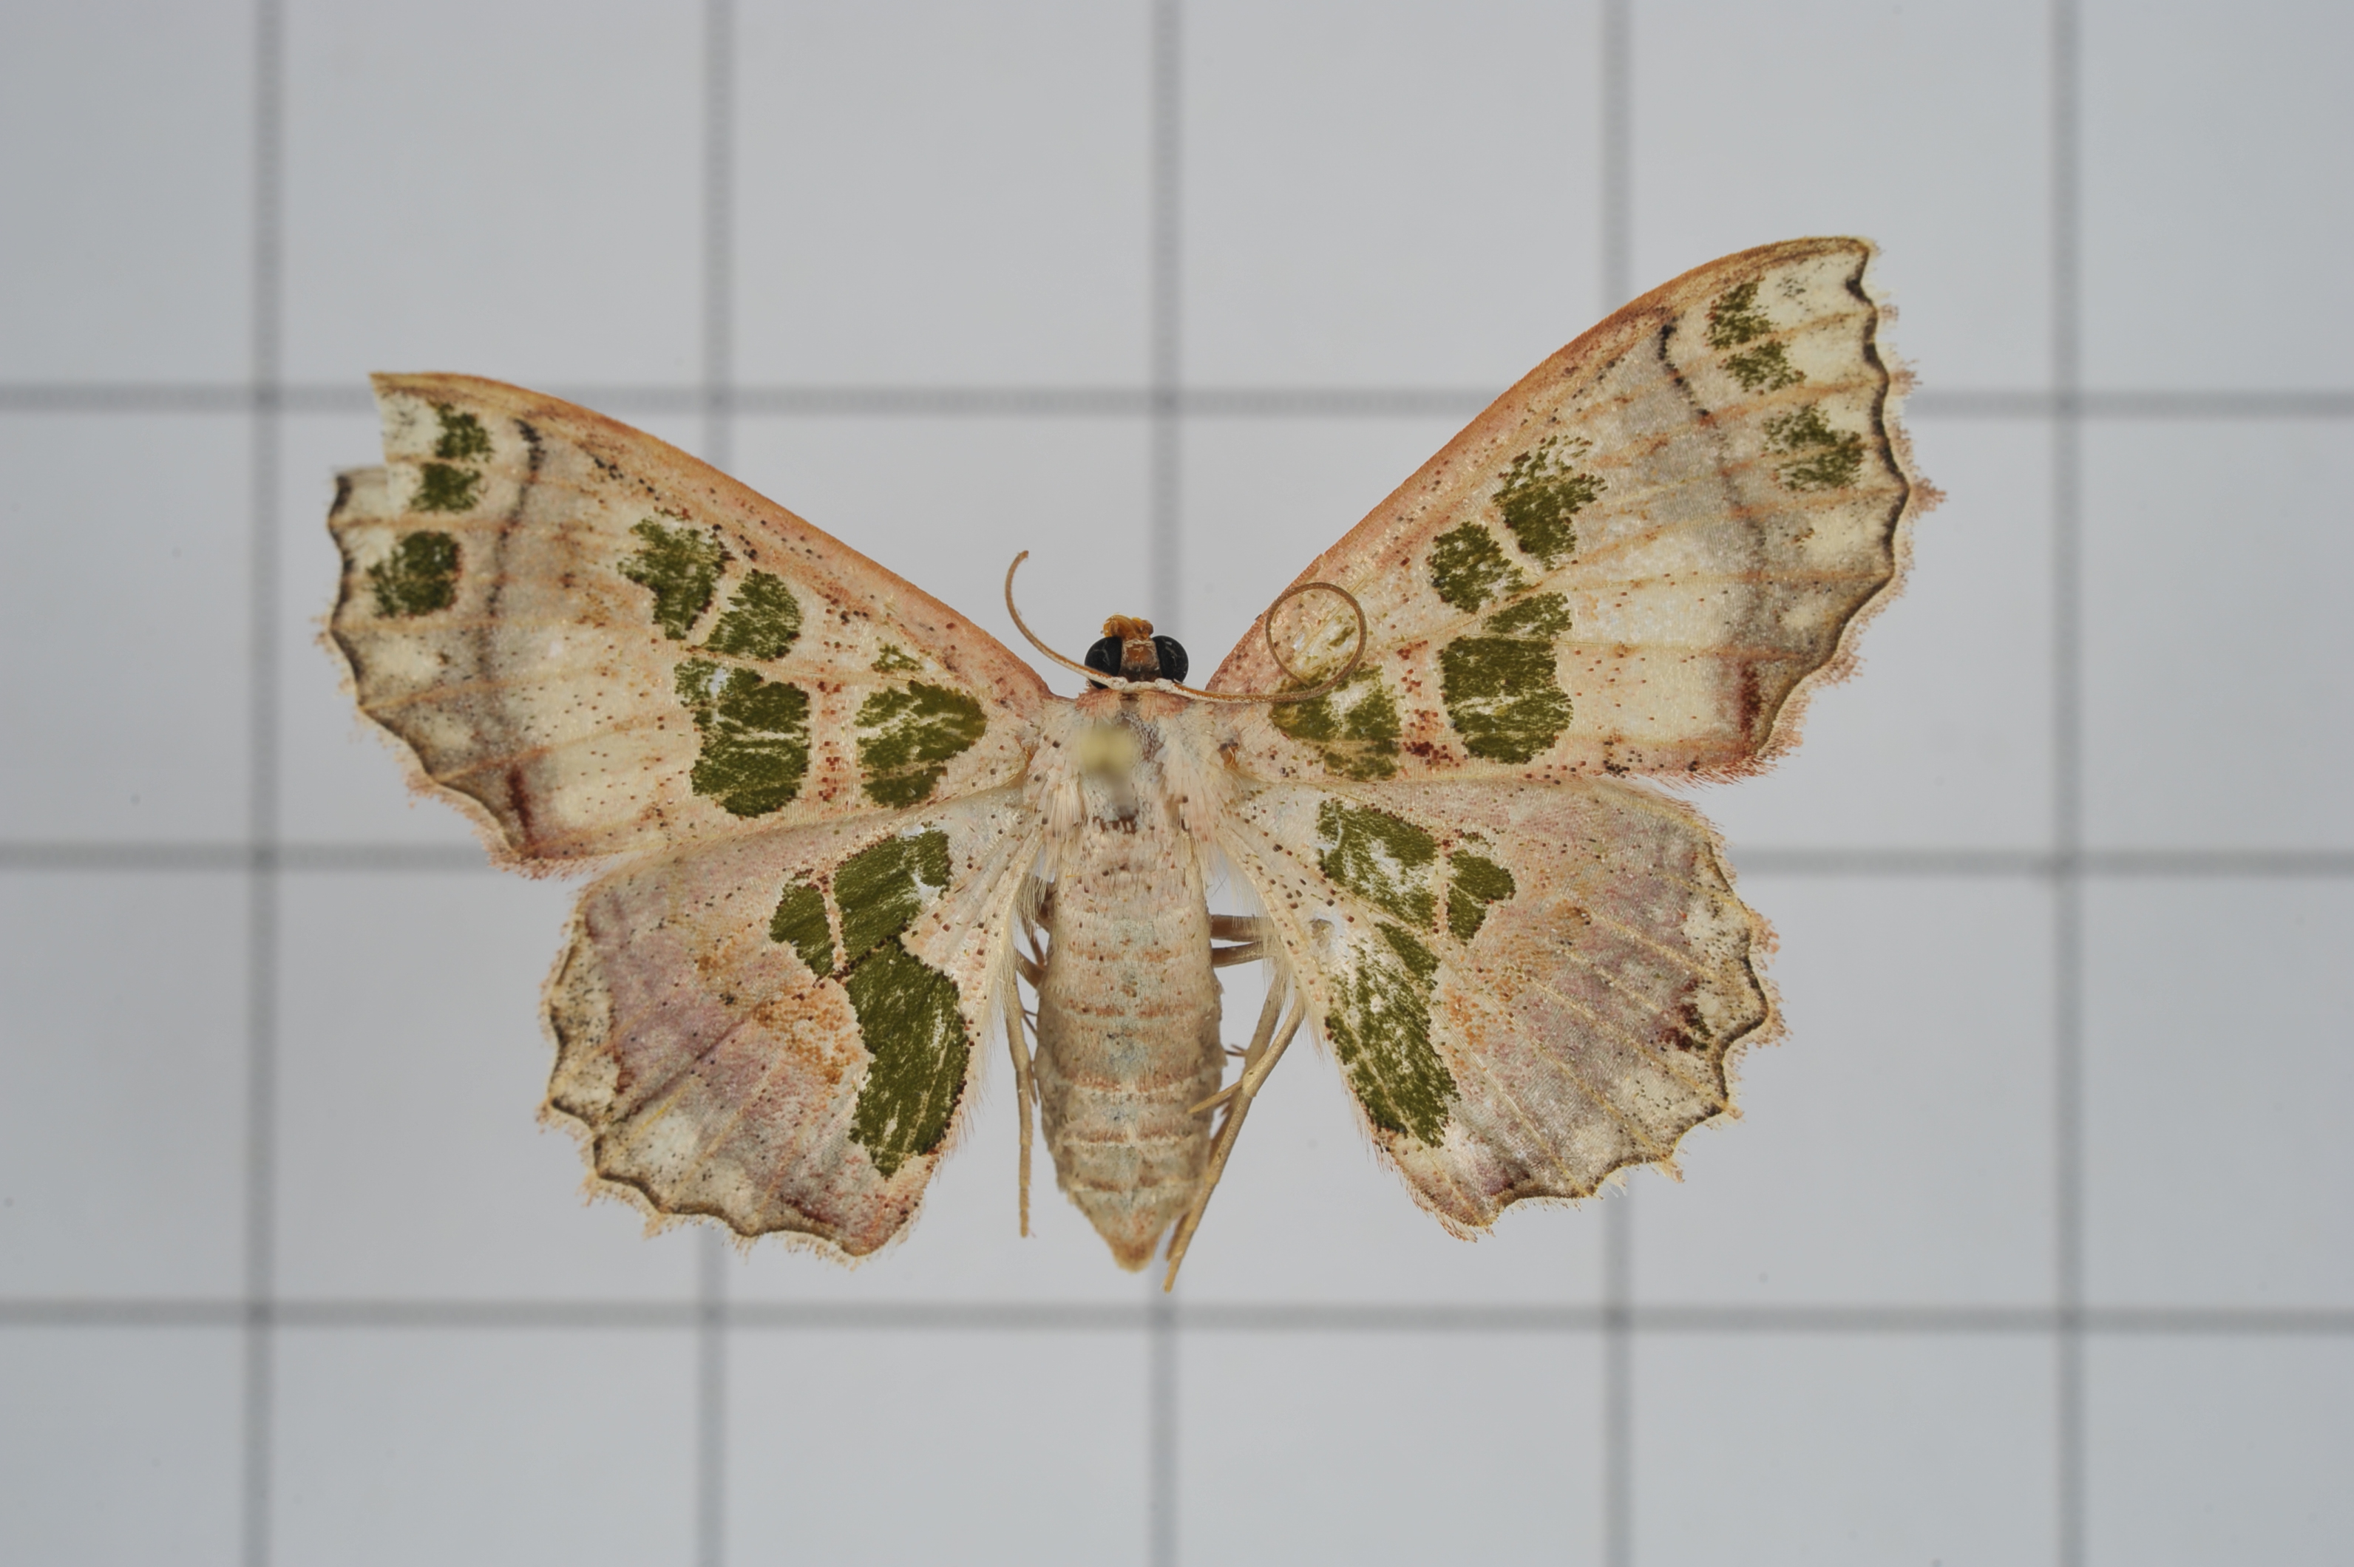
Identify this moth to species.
Antitrygodes divisaria perturbata
